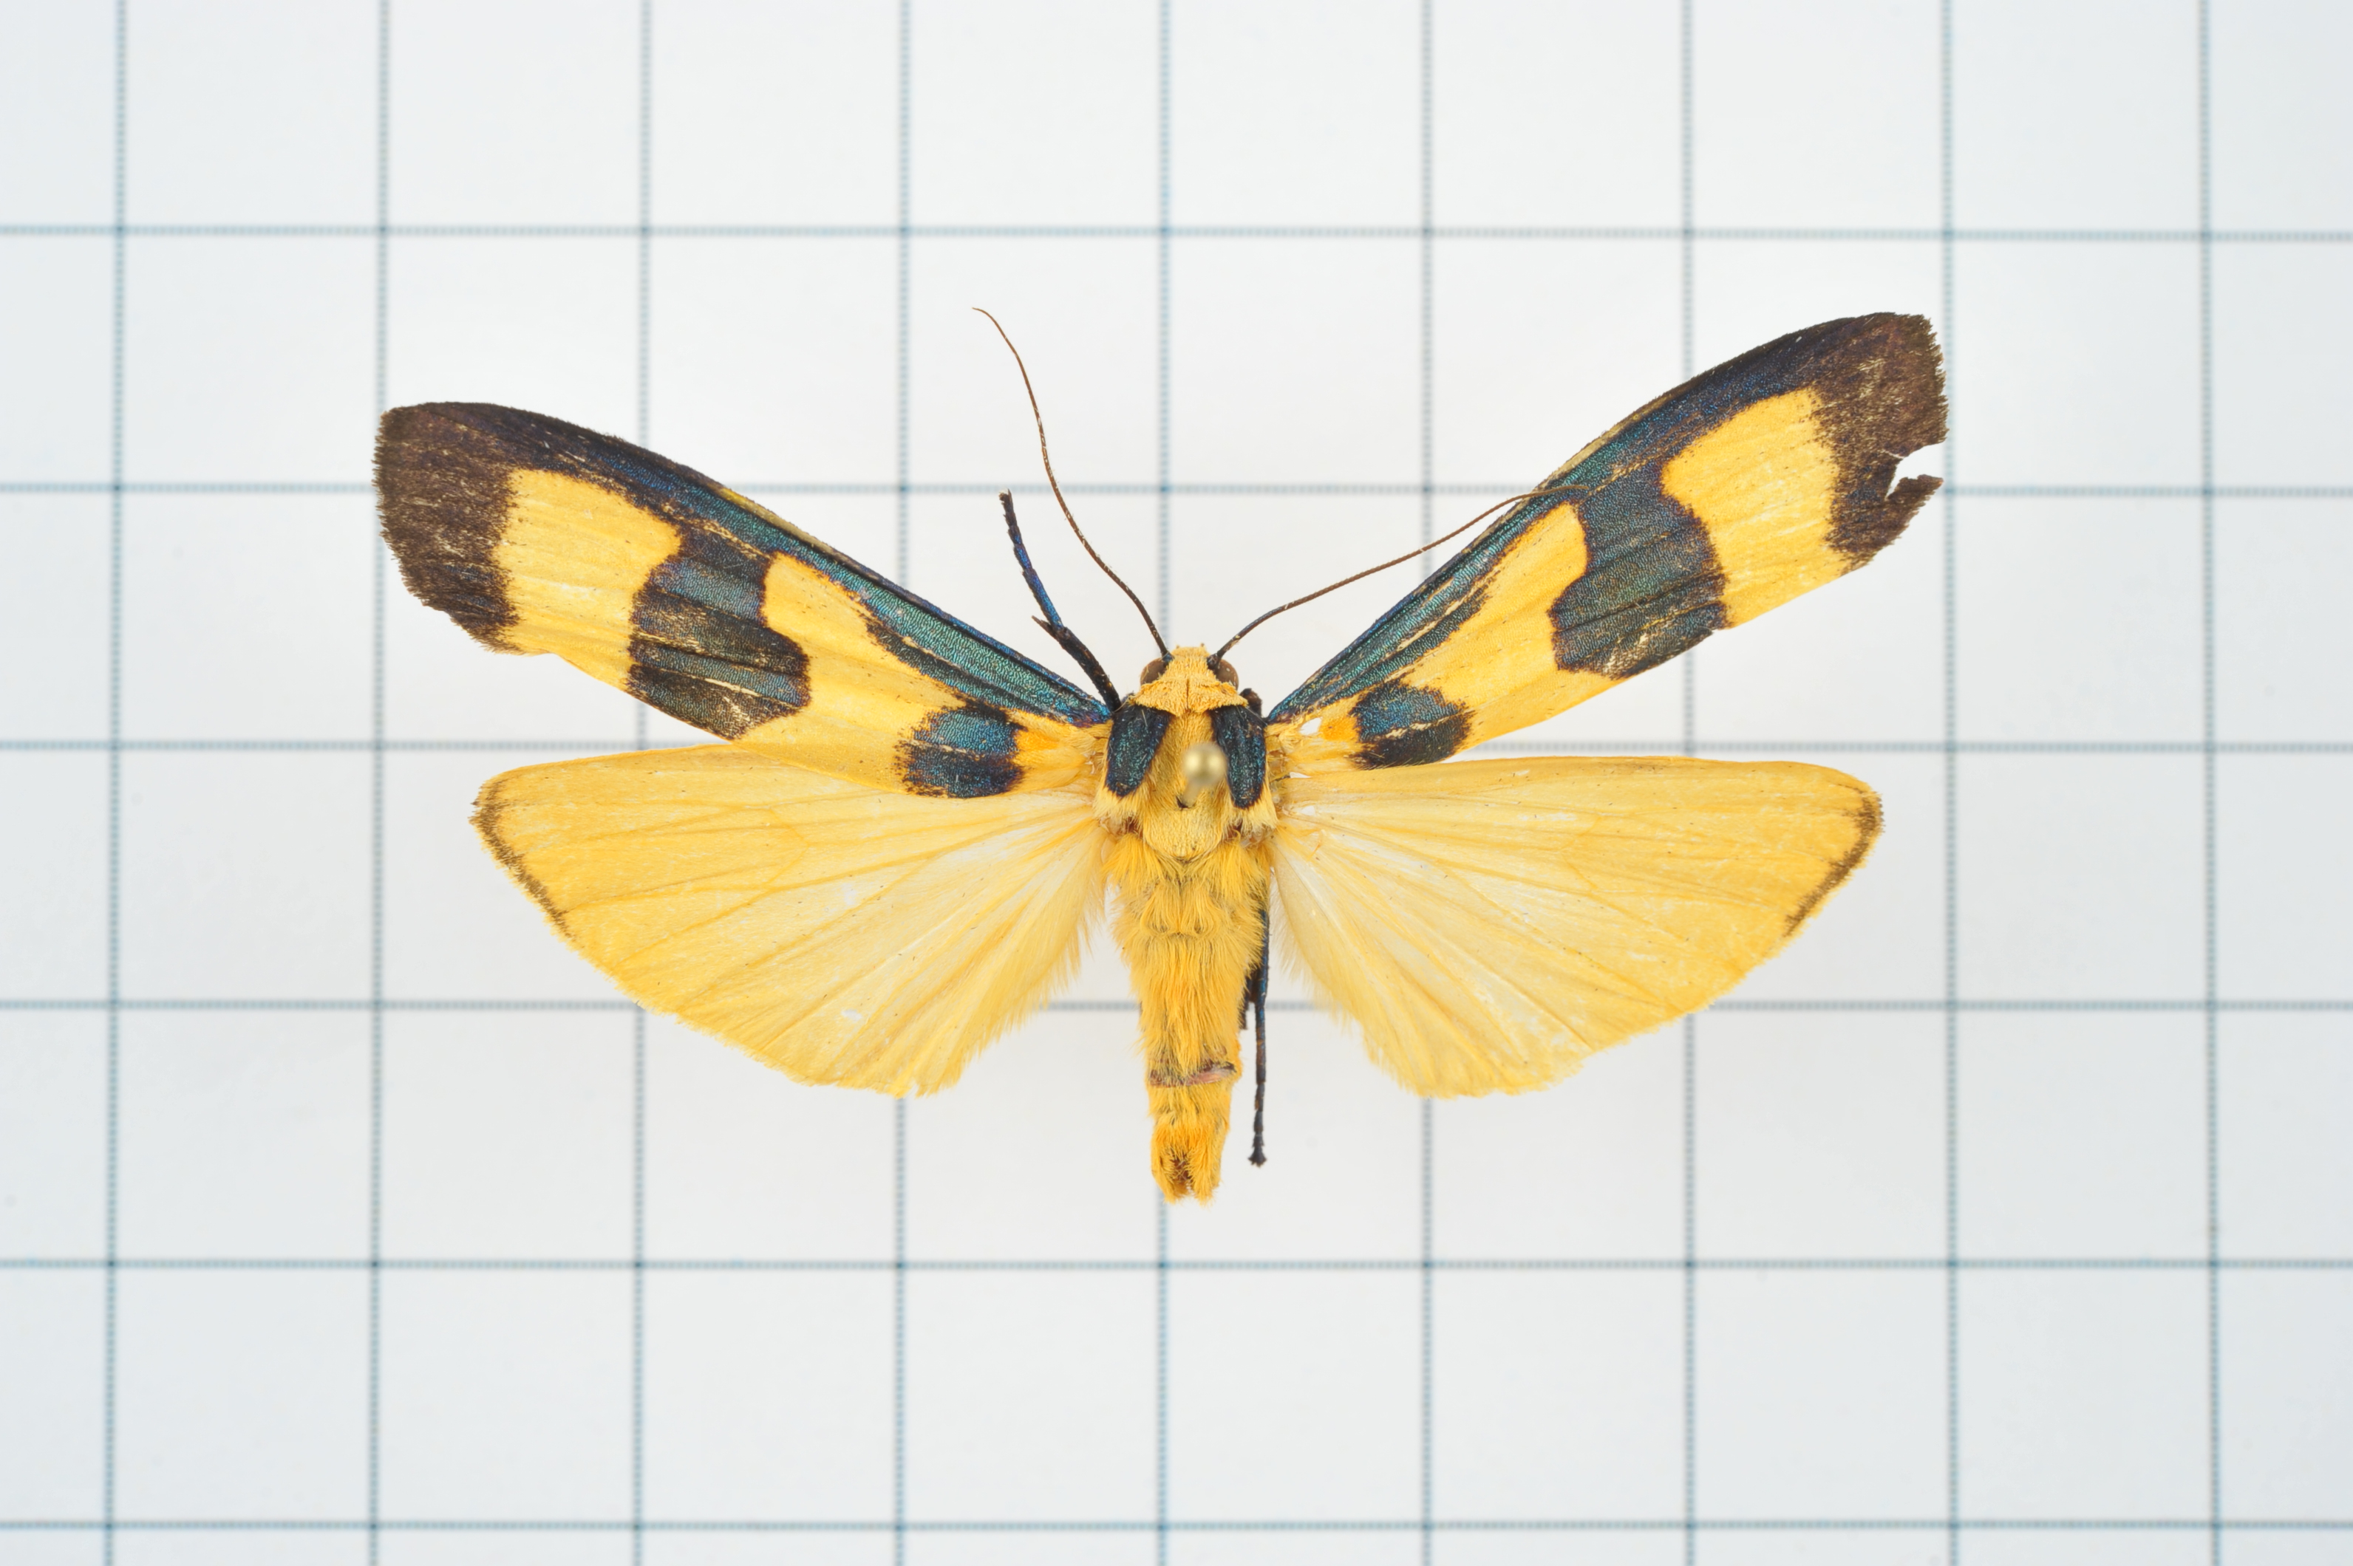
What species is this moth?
Chrysaeglia magnifica
